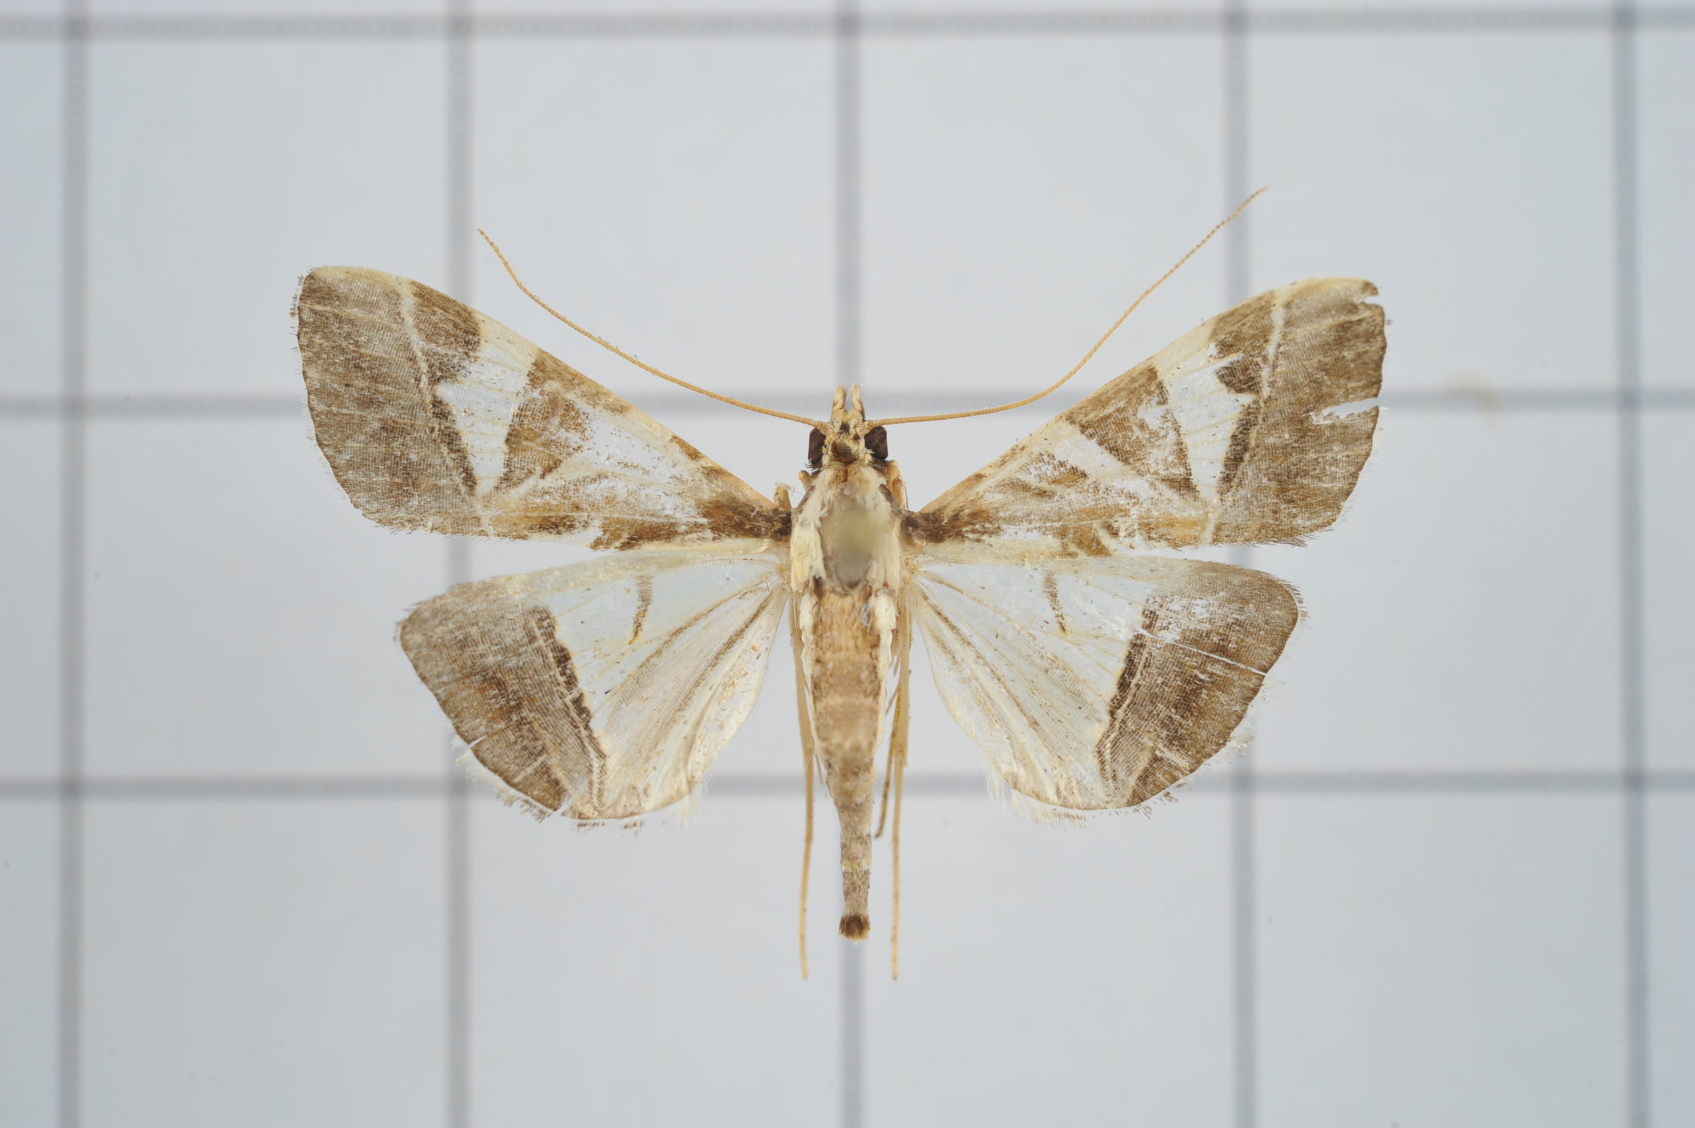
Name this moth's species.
Agrioglypta itysalis
